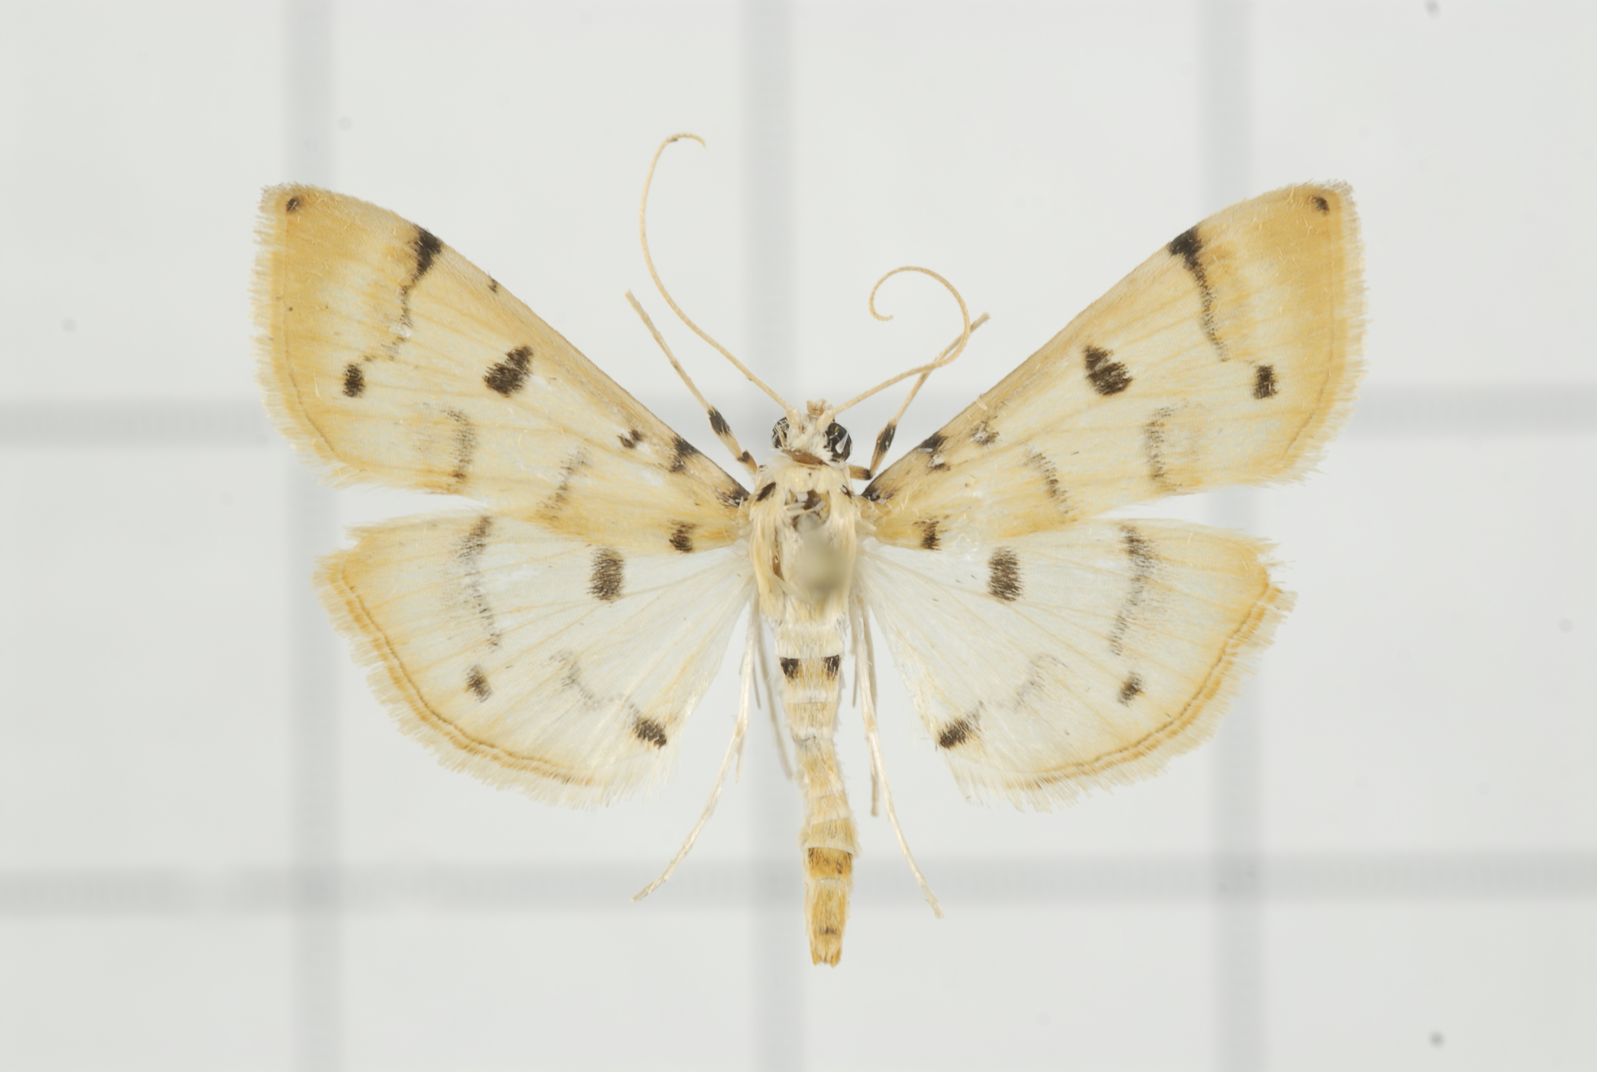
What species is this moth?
Pycnarmon aeriferalis
